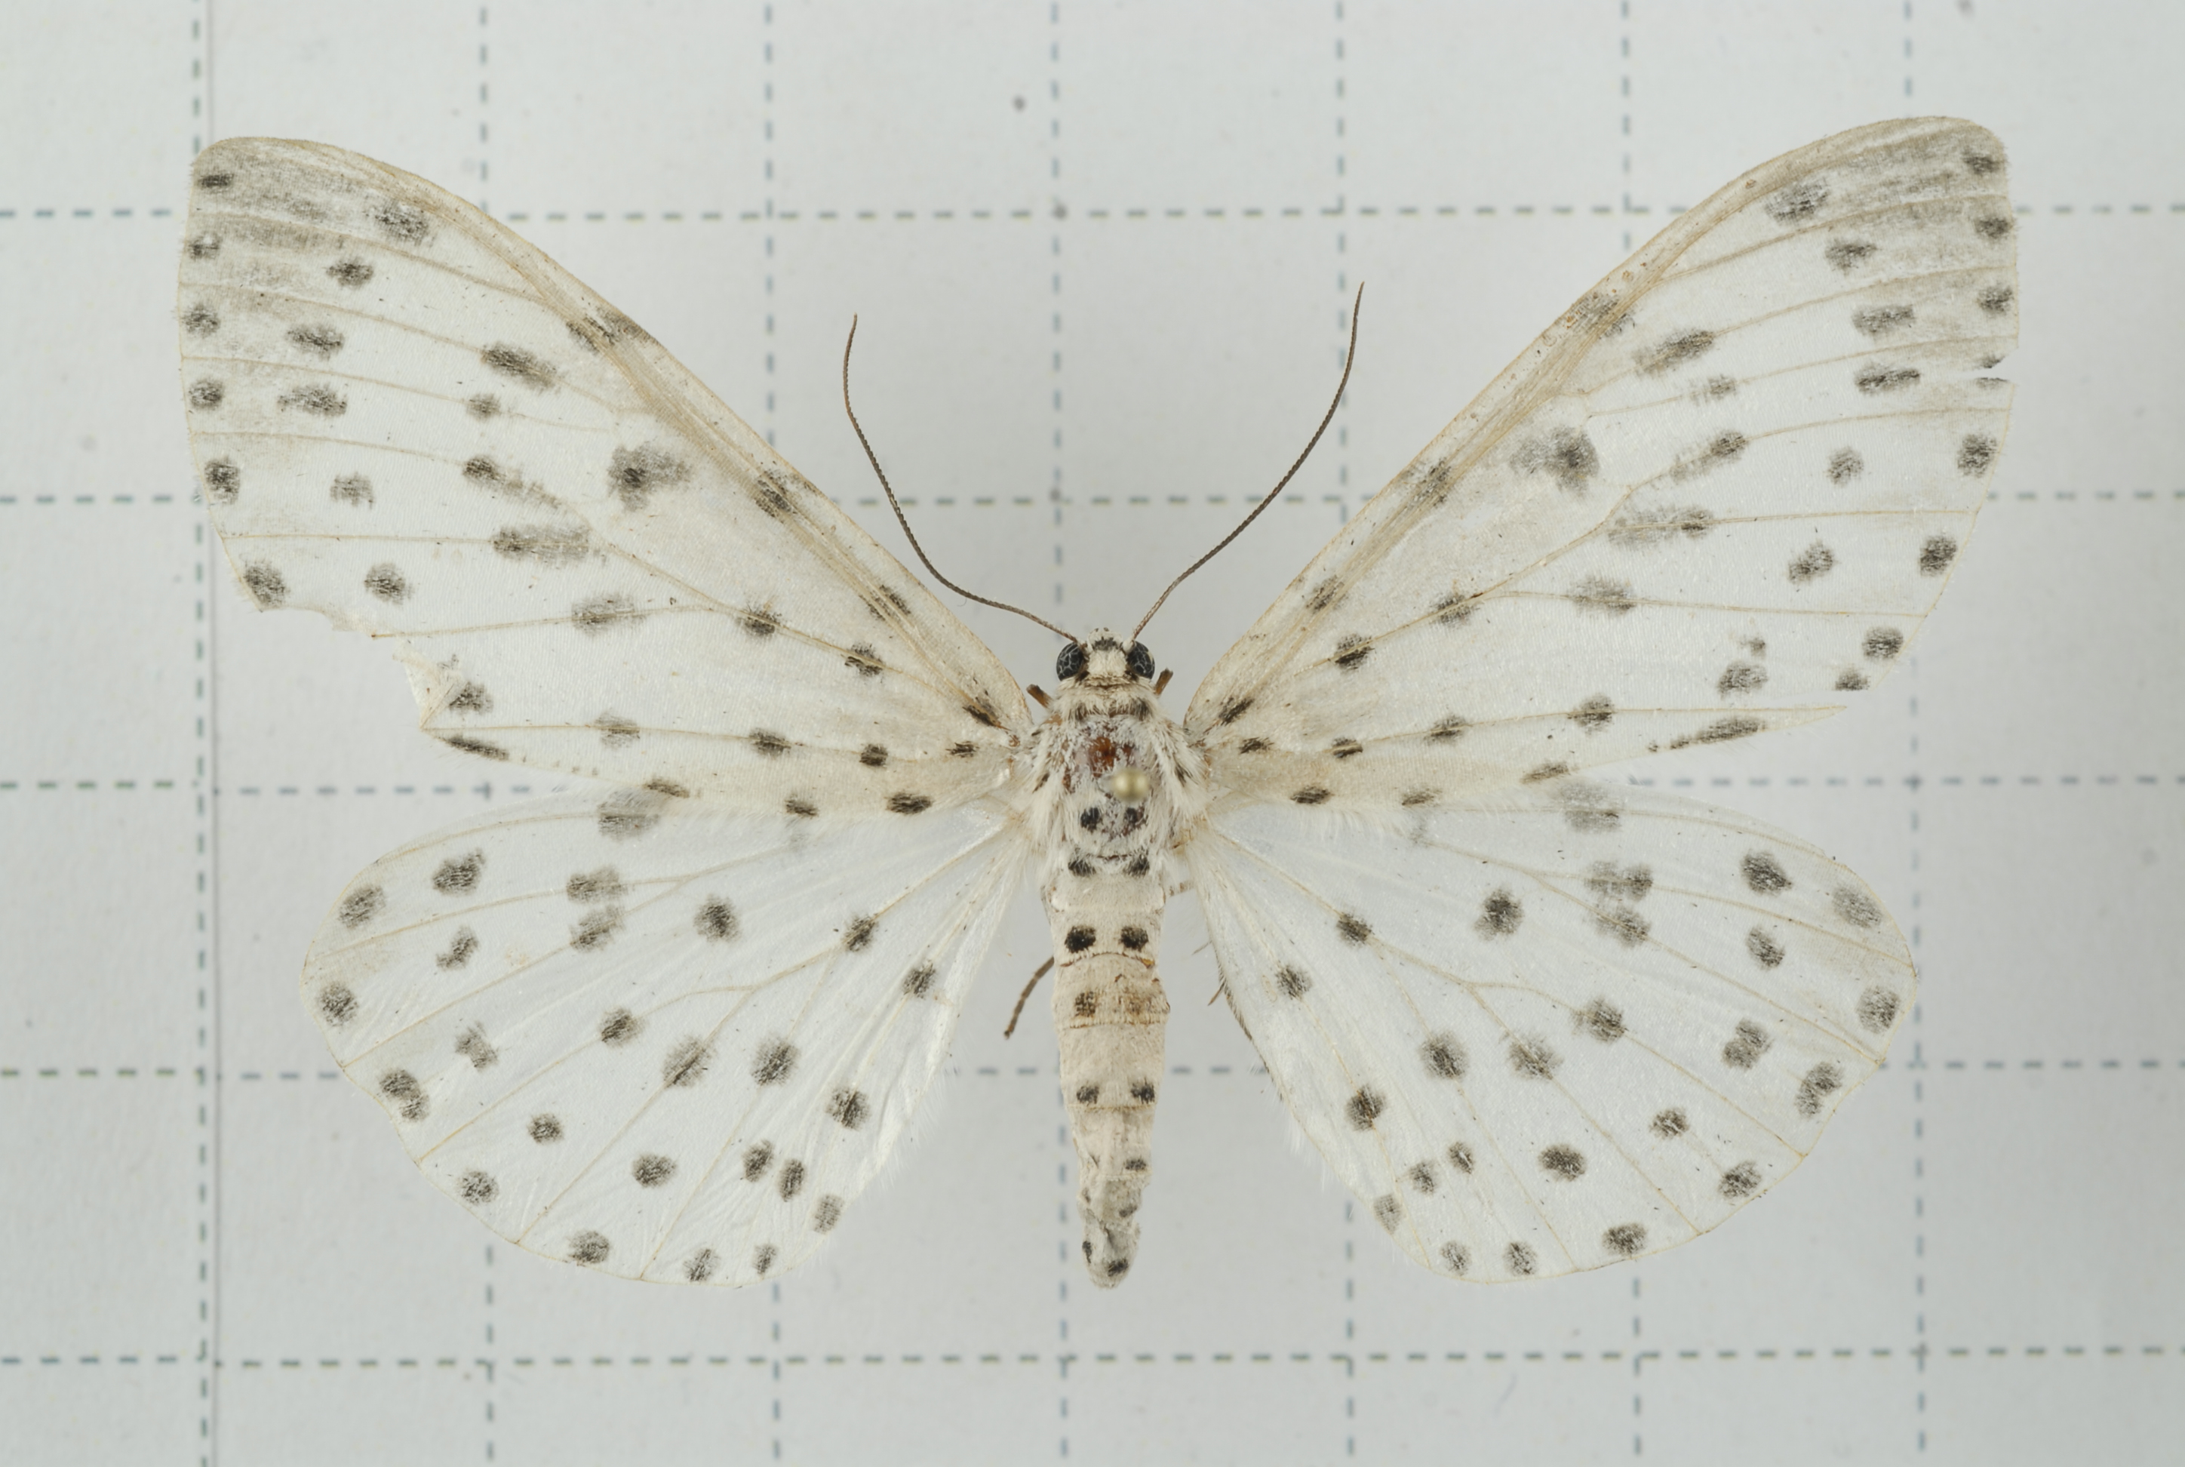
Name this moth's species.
Antipercnia cordiforma
